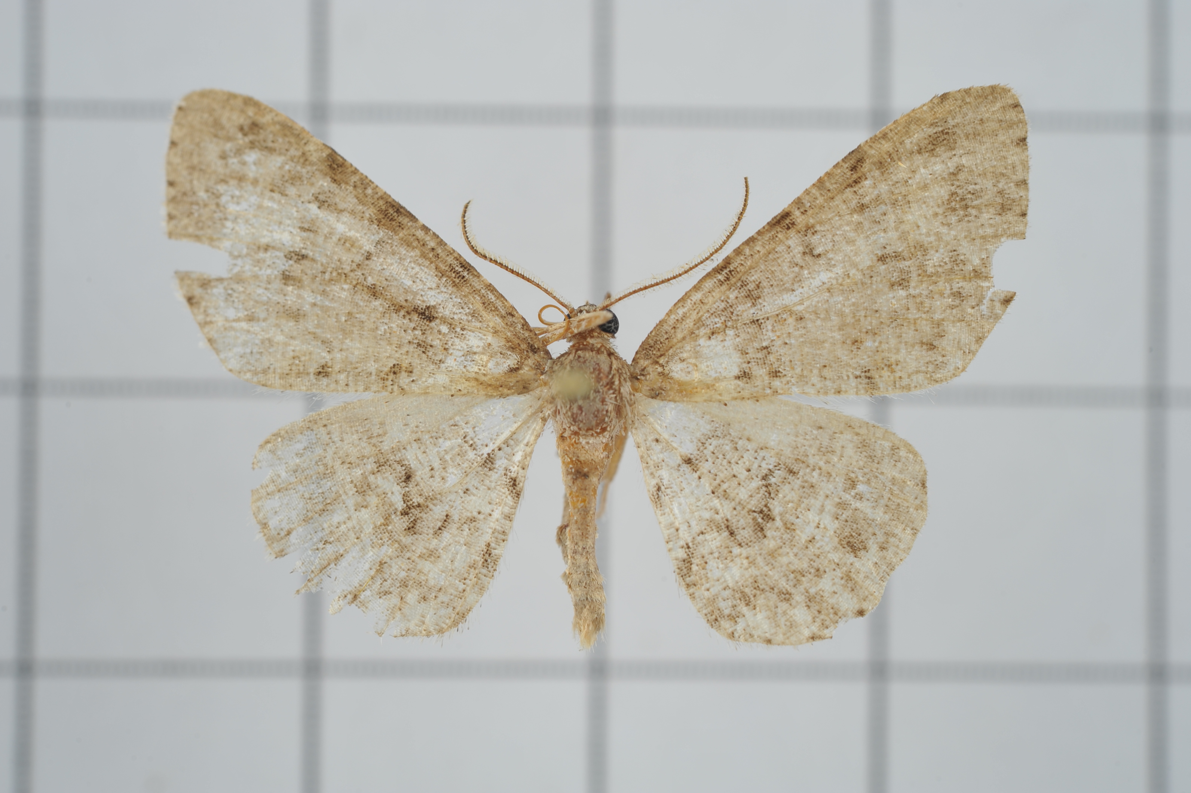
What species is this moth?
Aethalura duplicata
